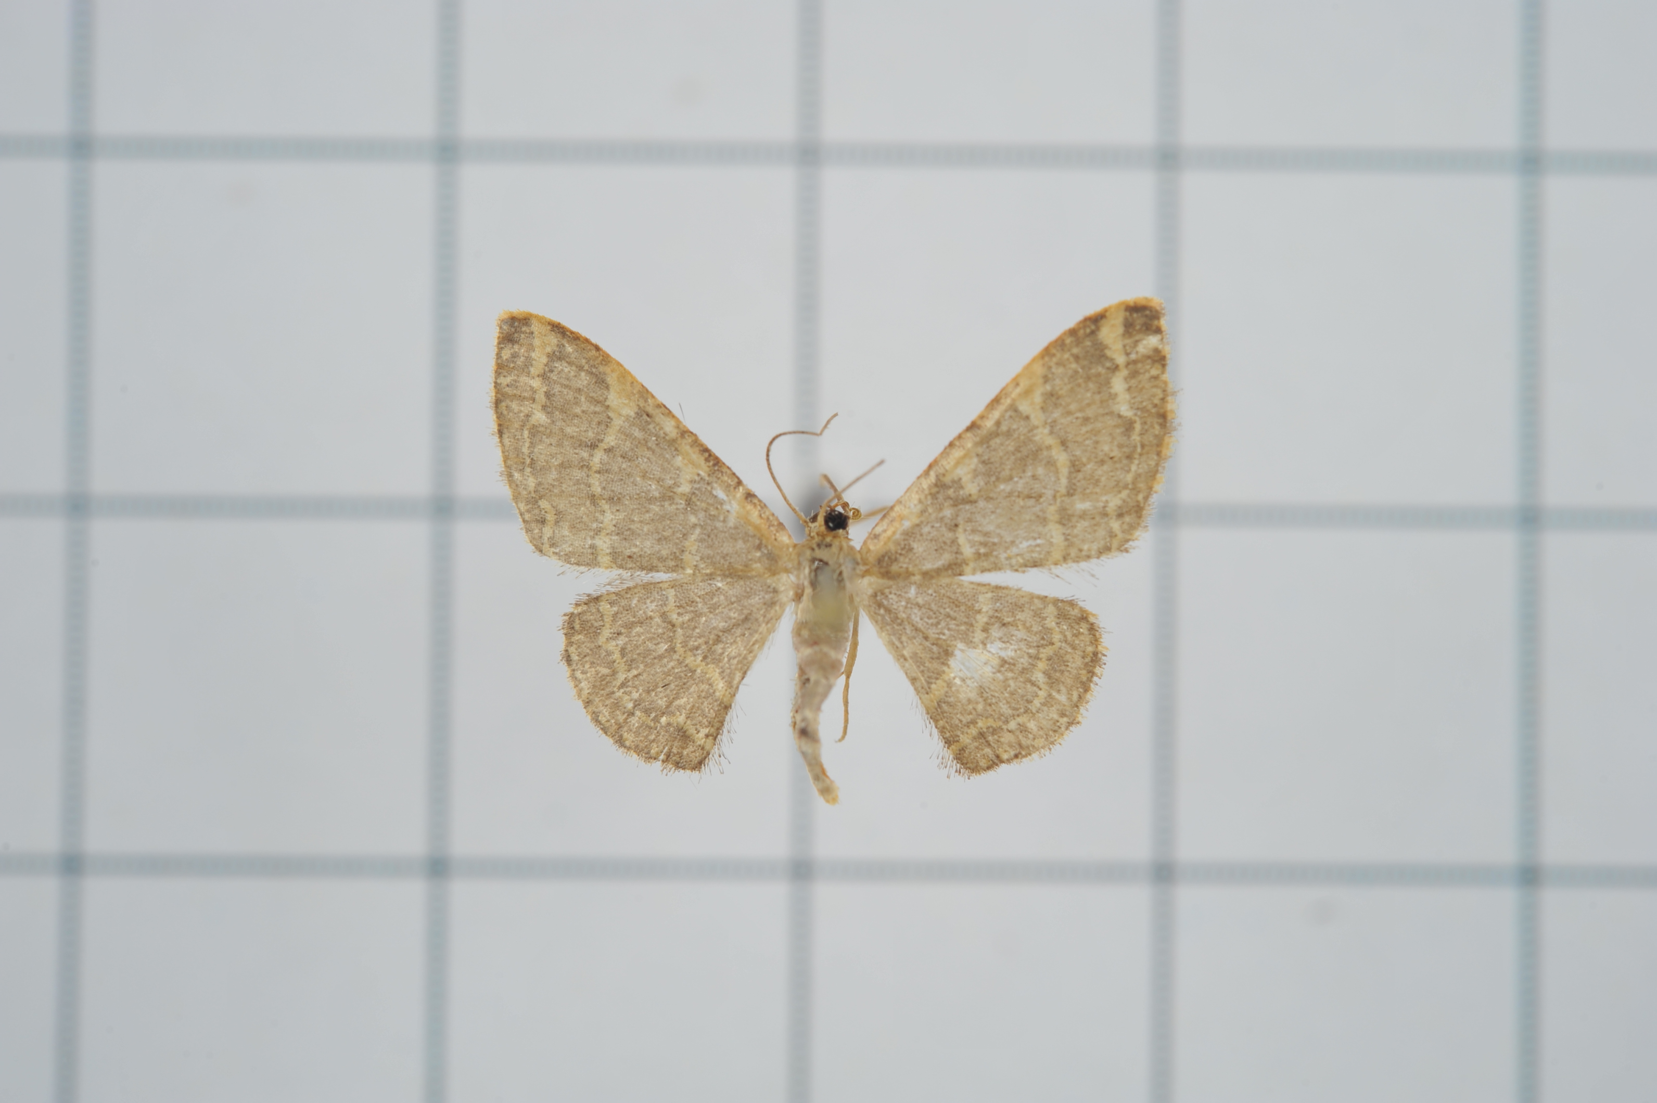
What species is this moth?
Idaea costiguttata
